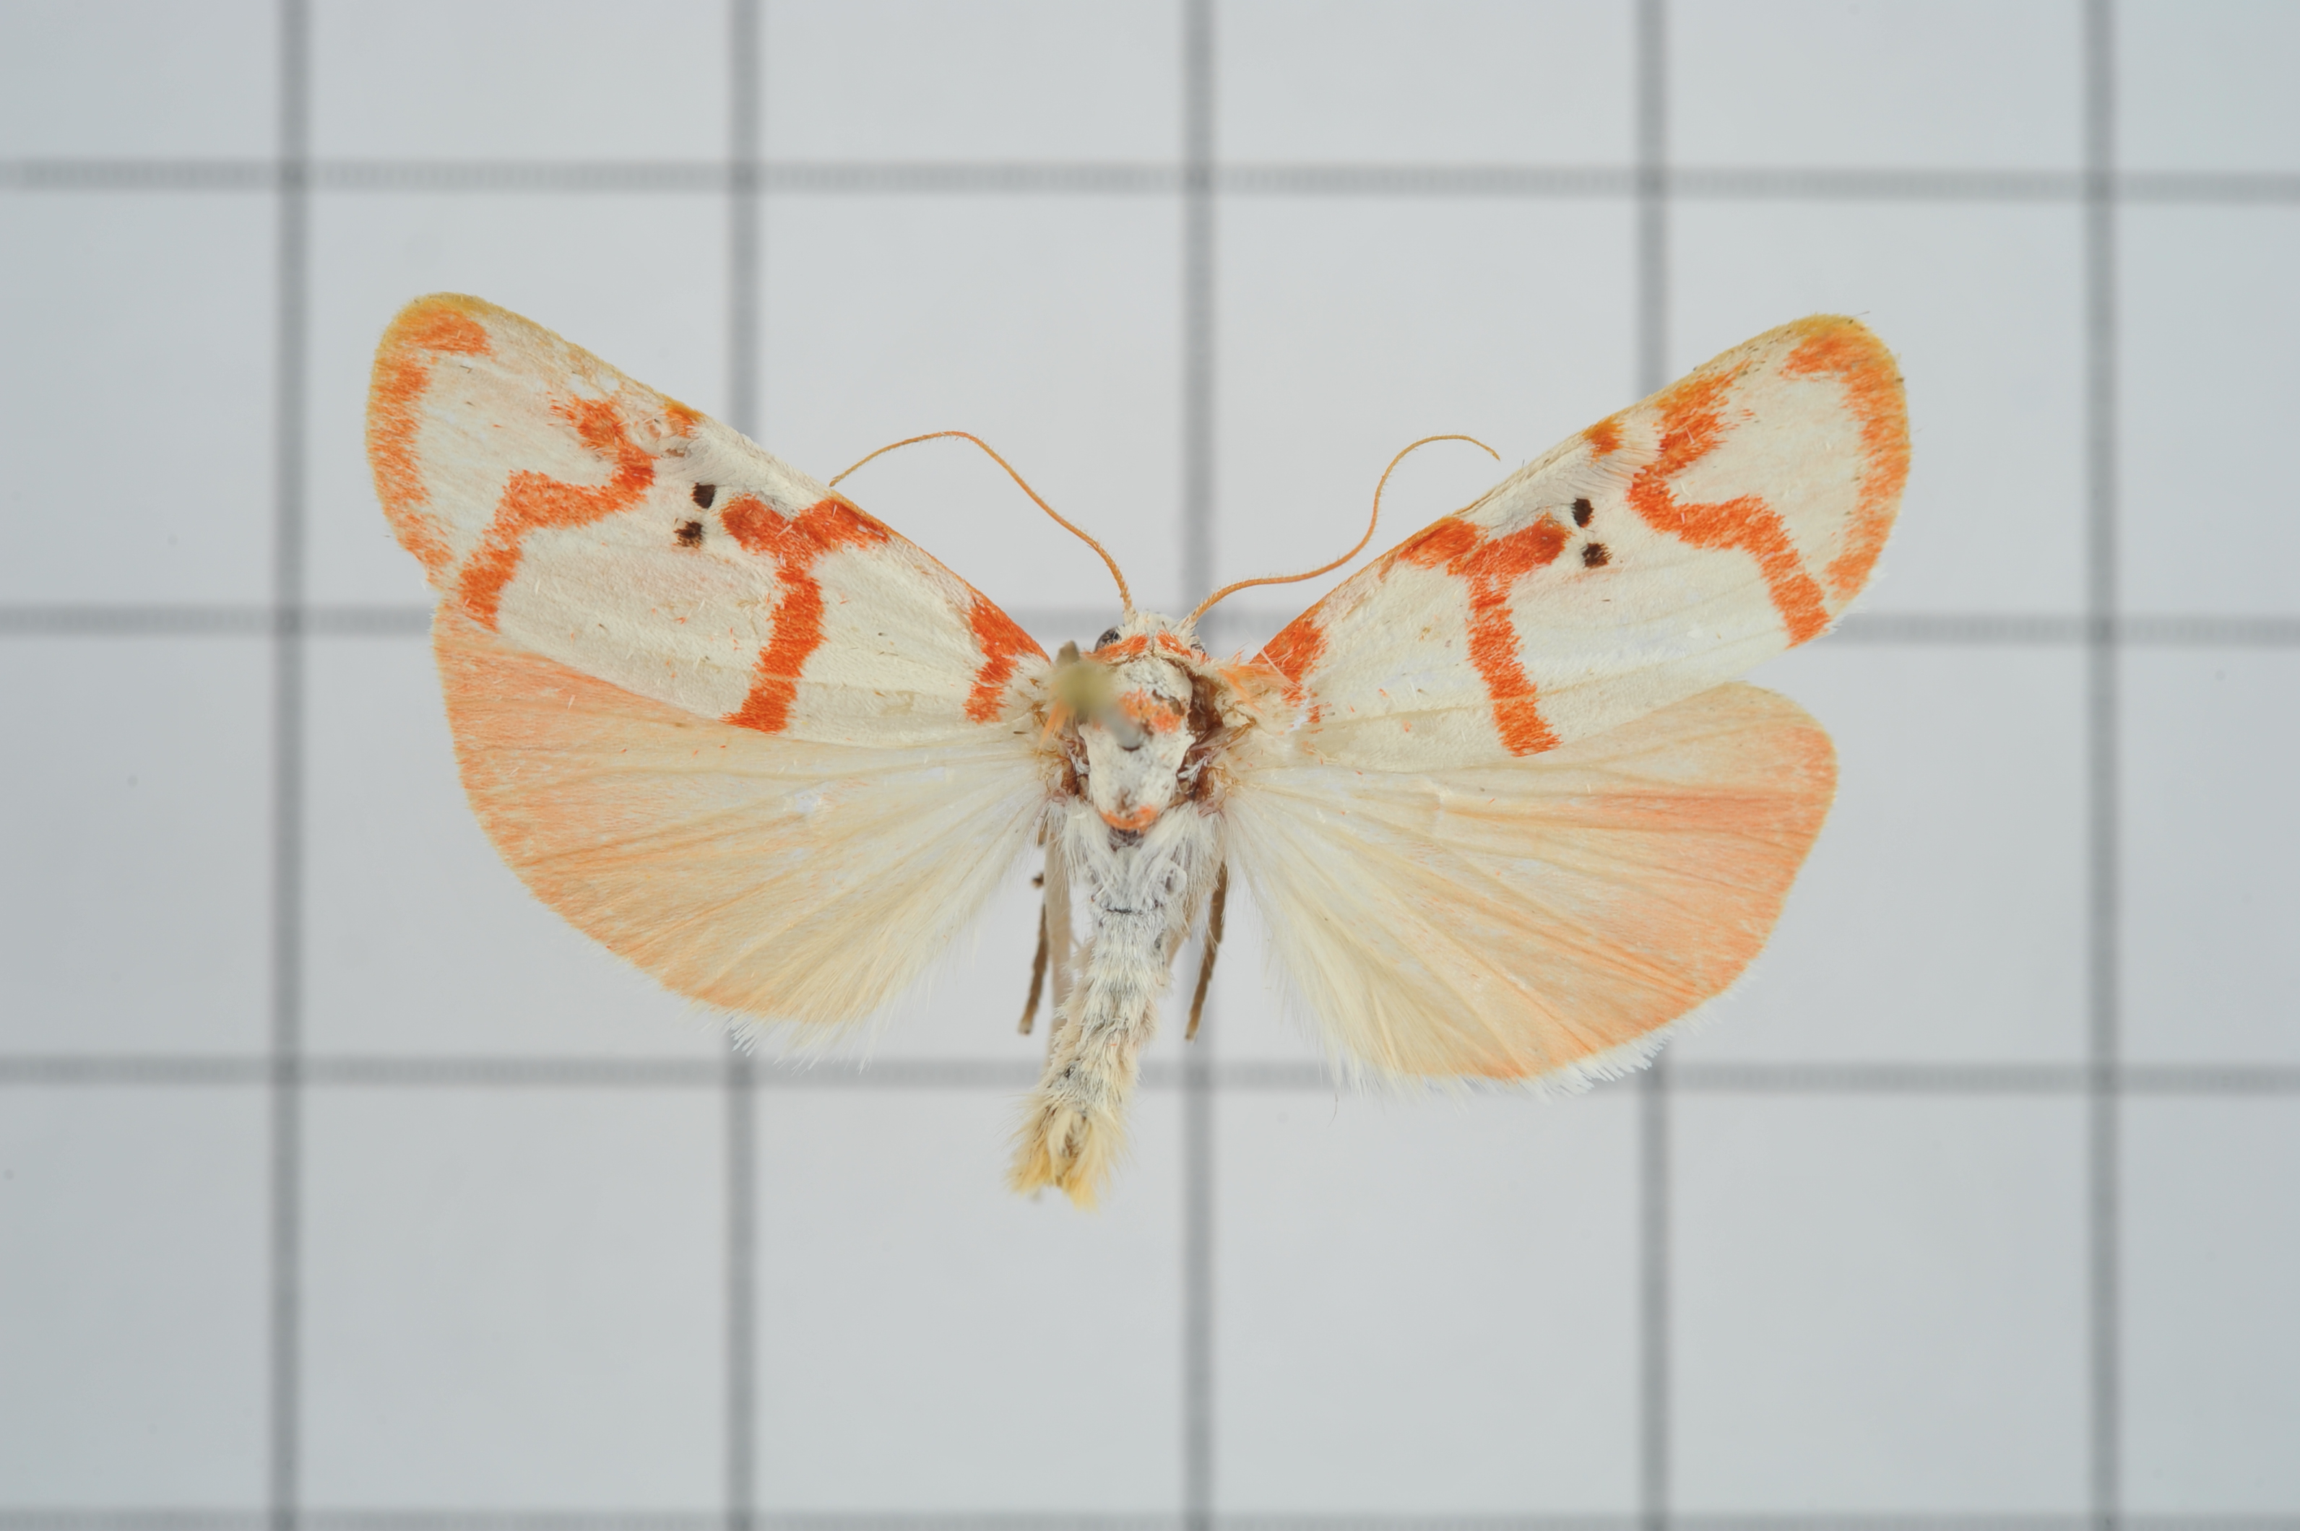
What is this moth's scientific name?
Cyana hamata hamata
